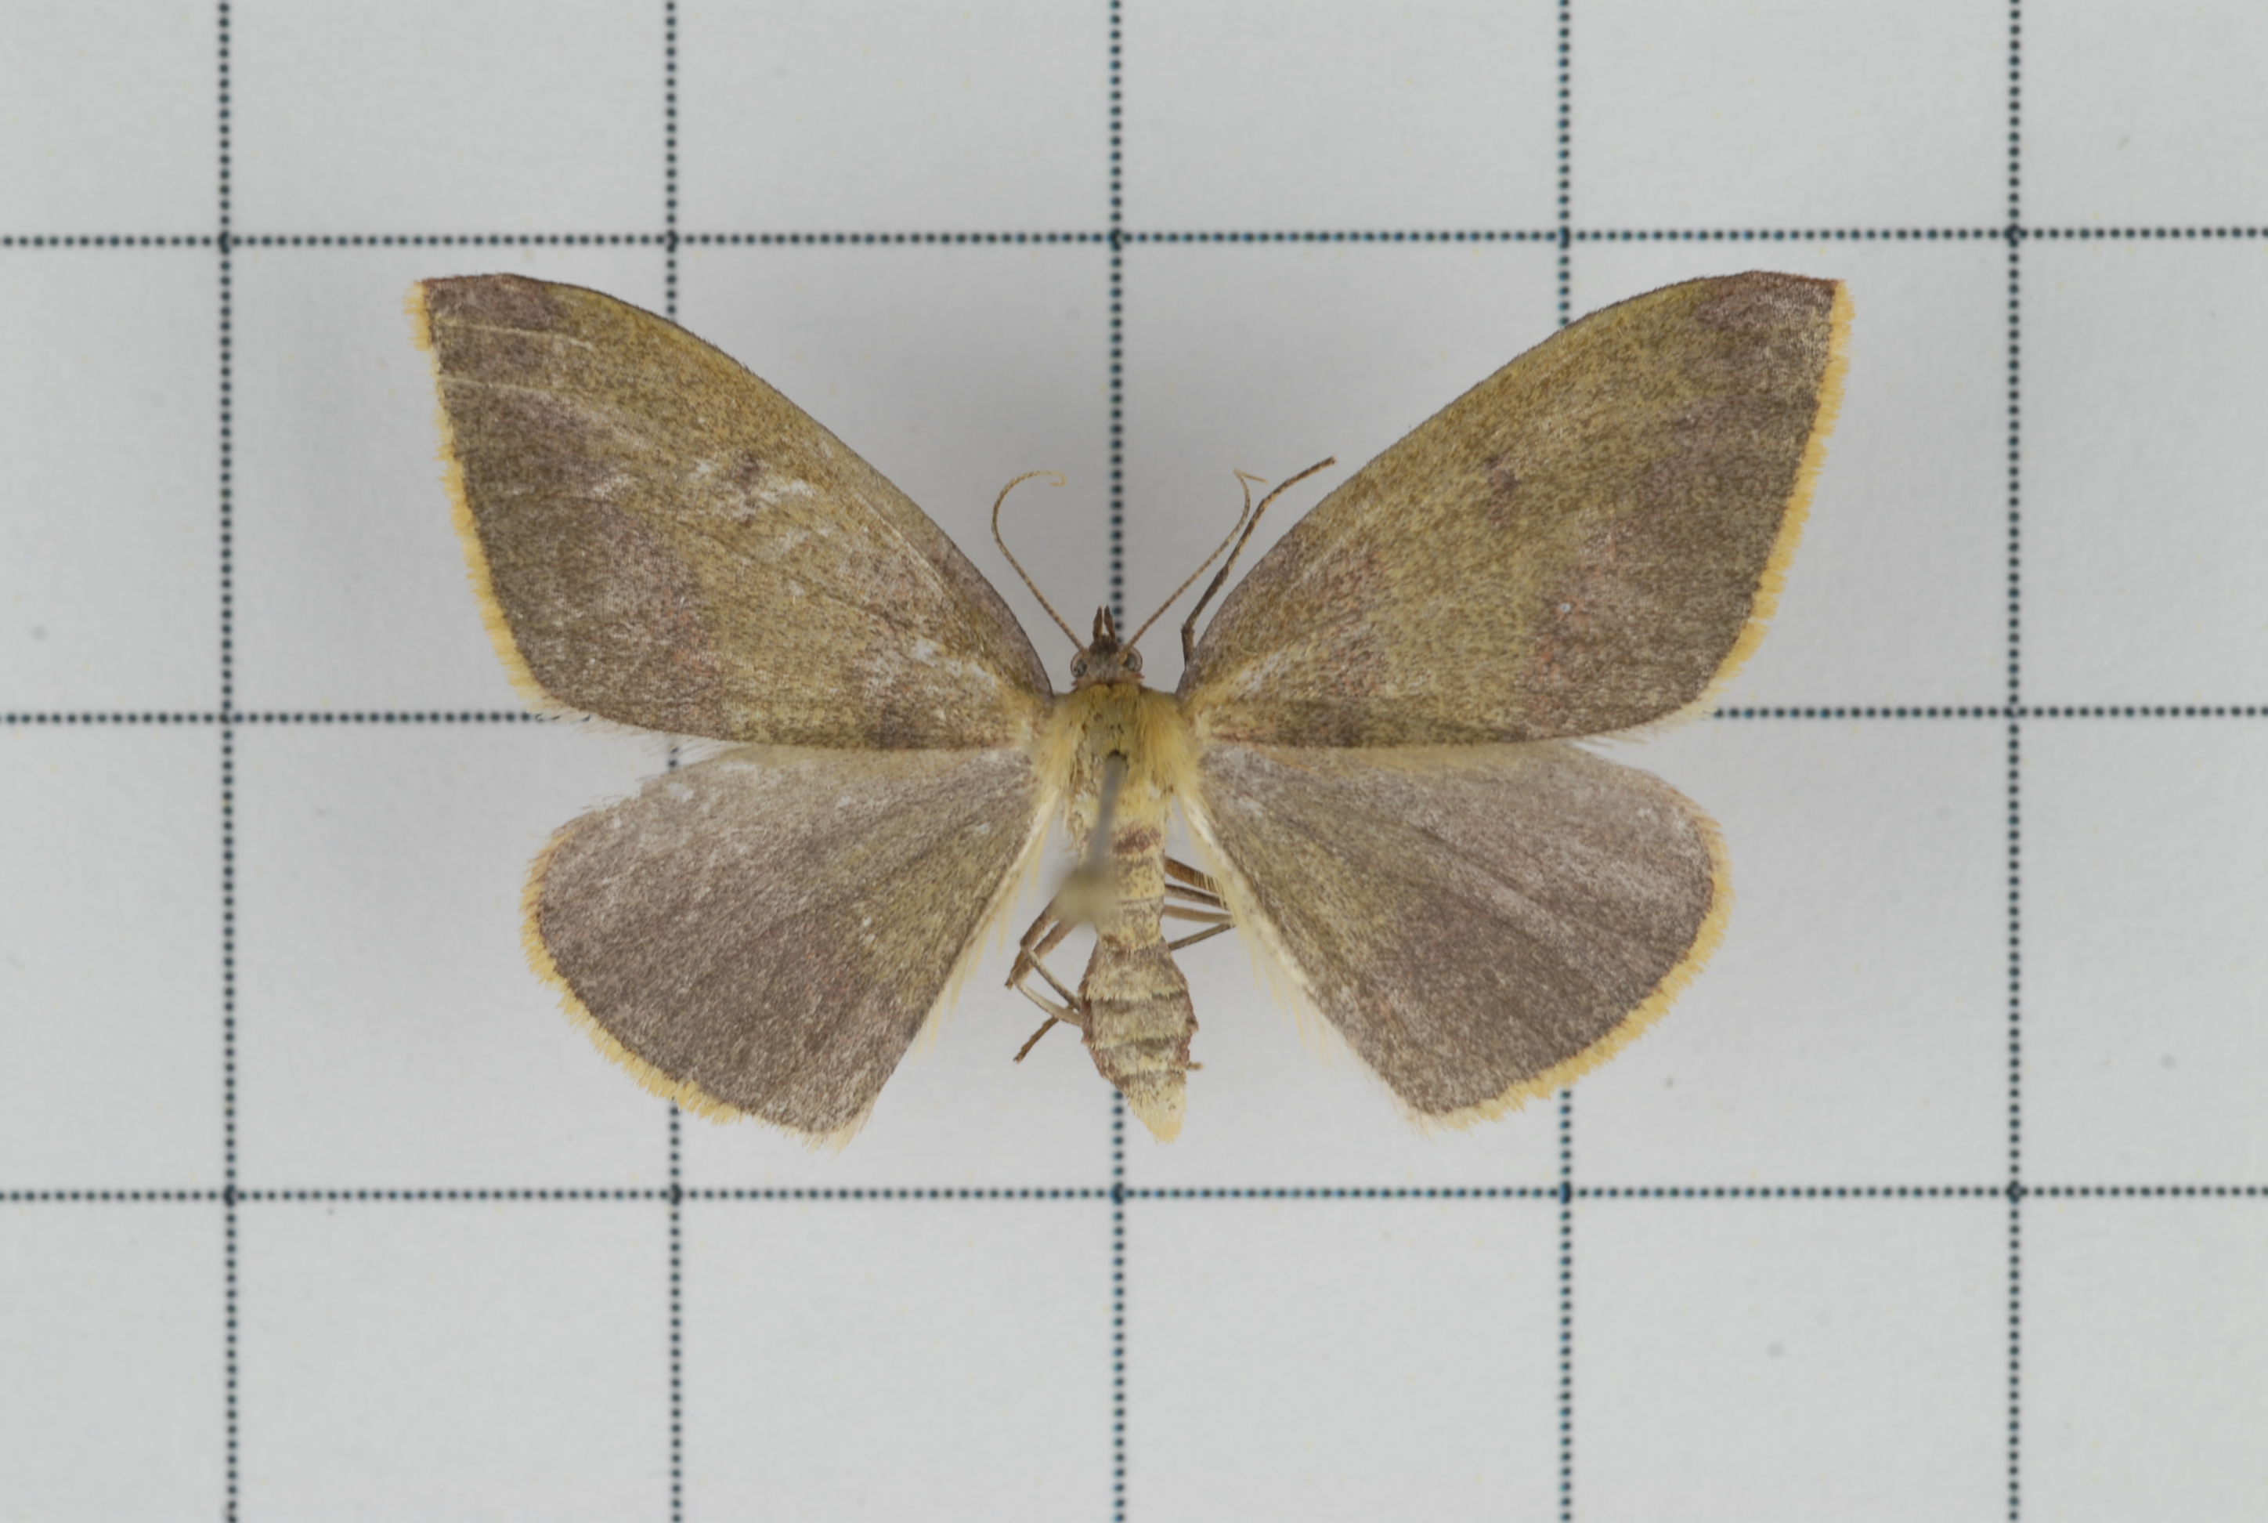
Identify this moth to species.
Heterolocha marginata
